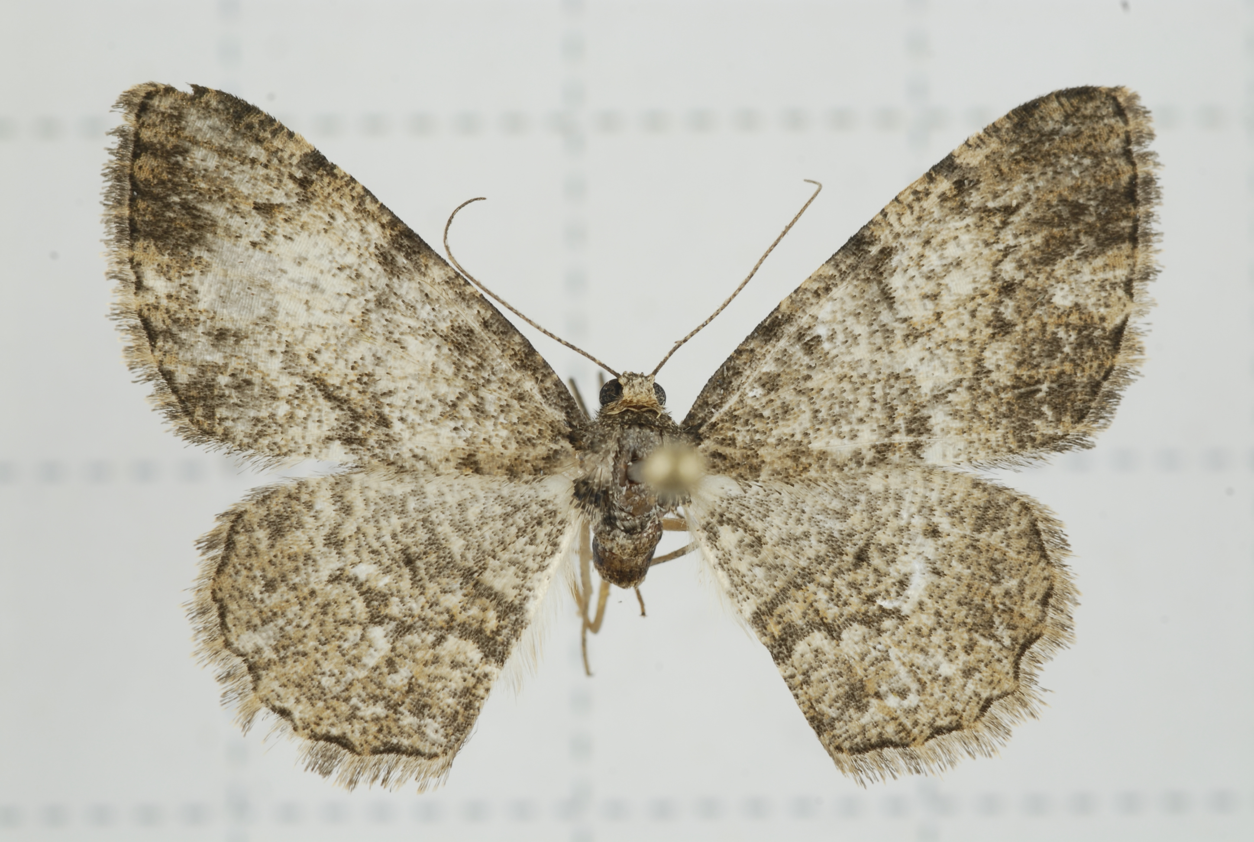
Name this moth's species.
Lophobates corticea
